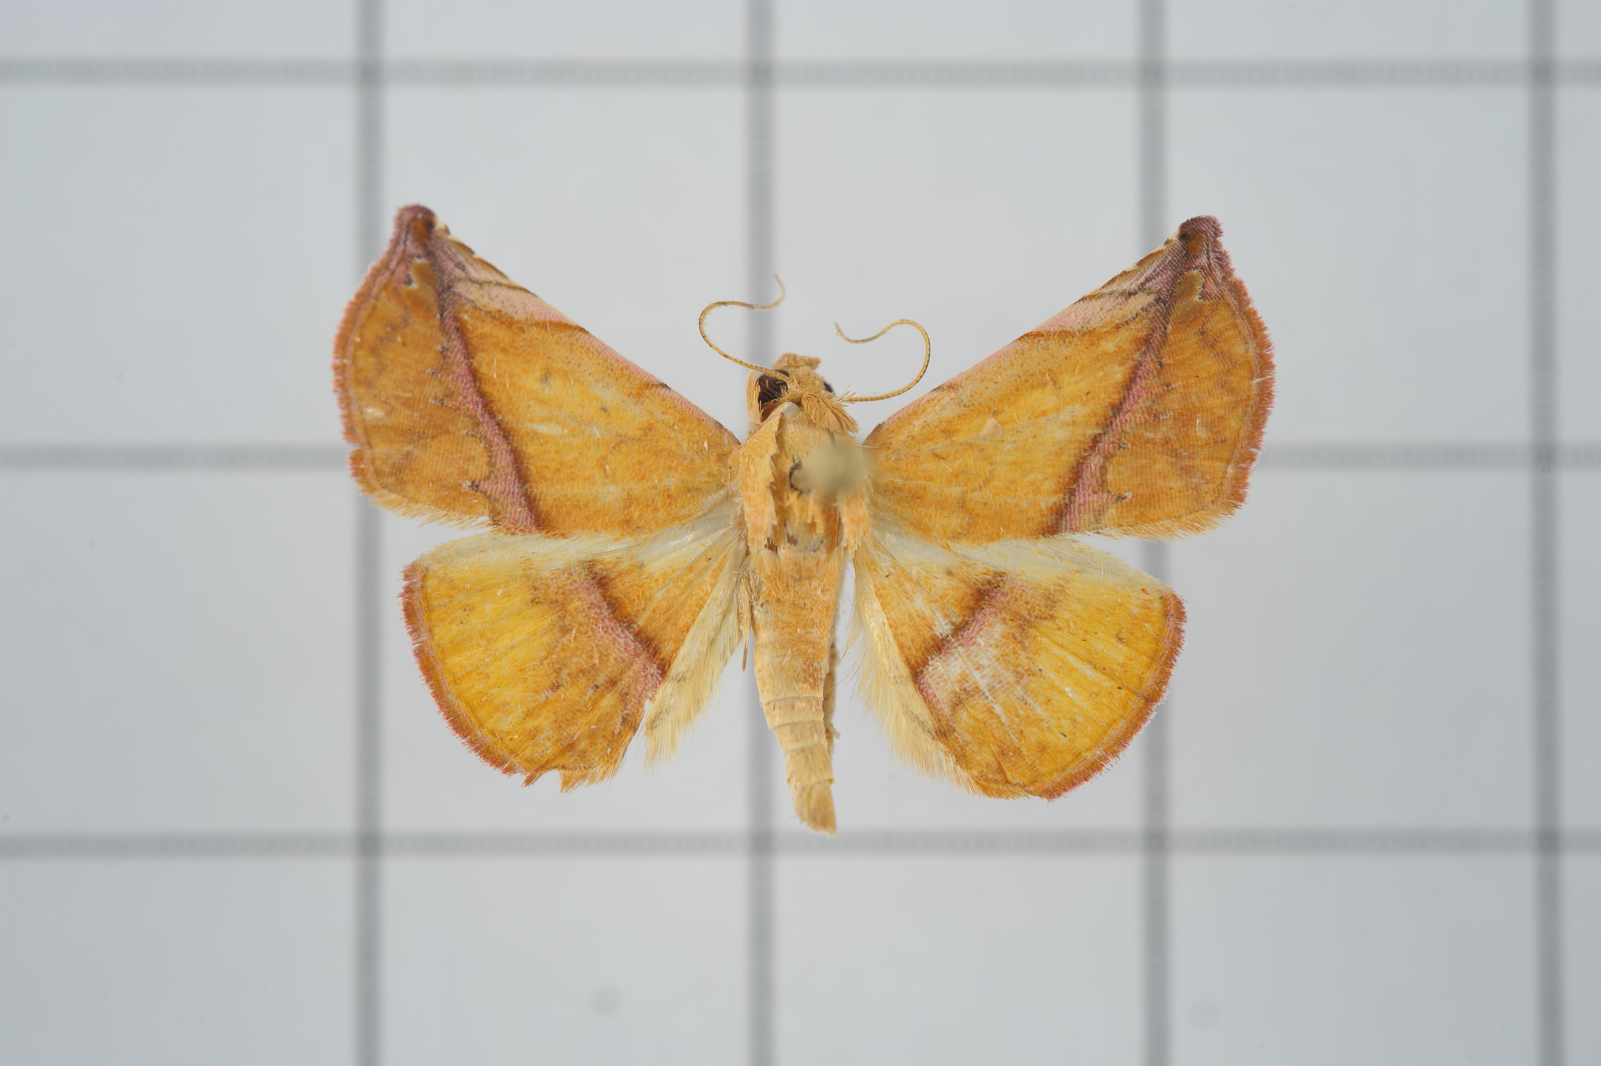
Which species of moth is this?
Eublemma quadrapex
